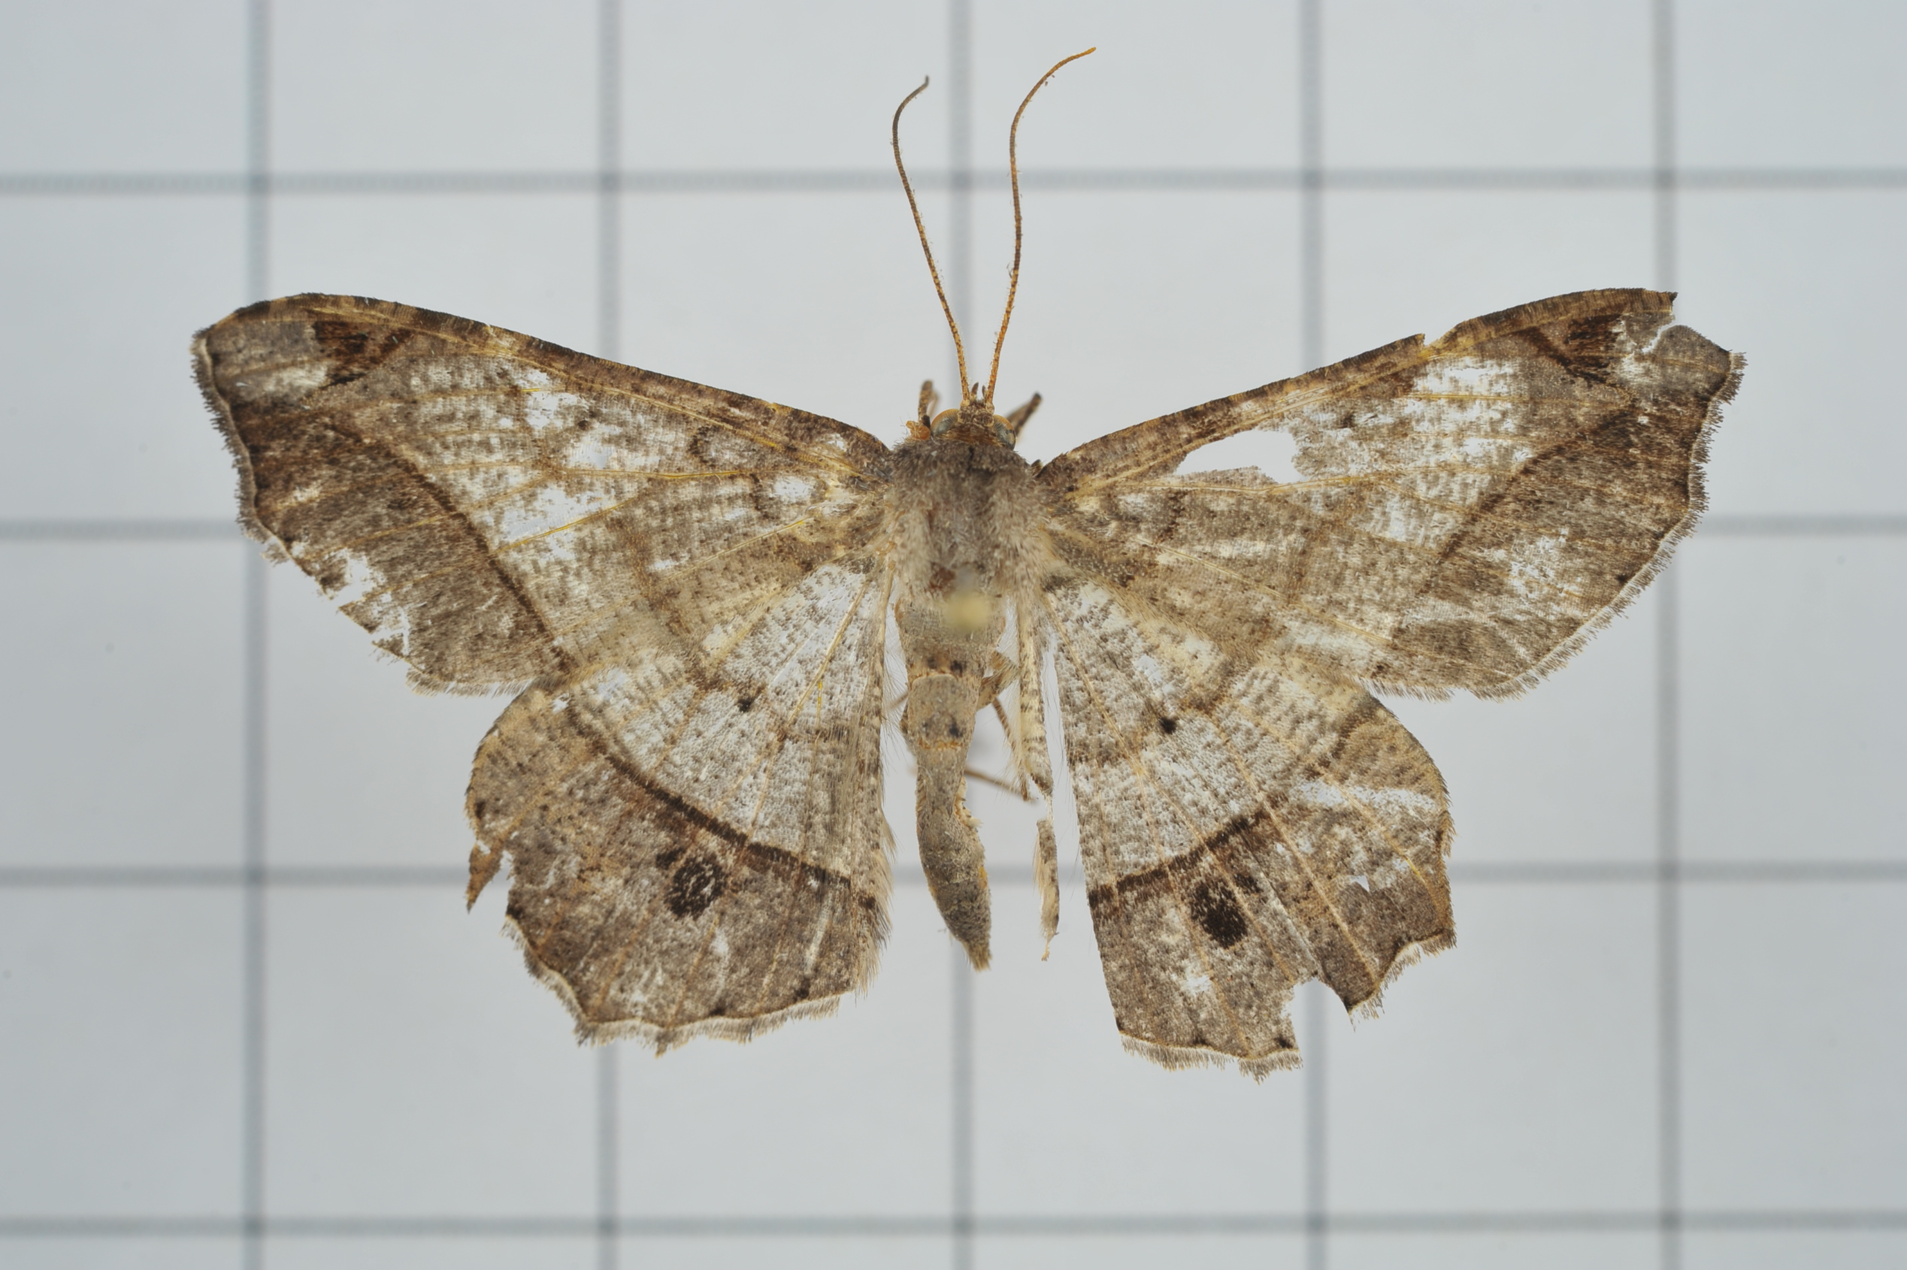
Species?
Chiasmia monticolaria notia
